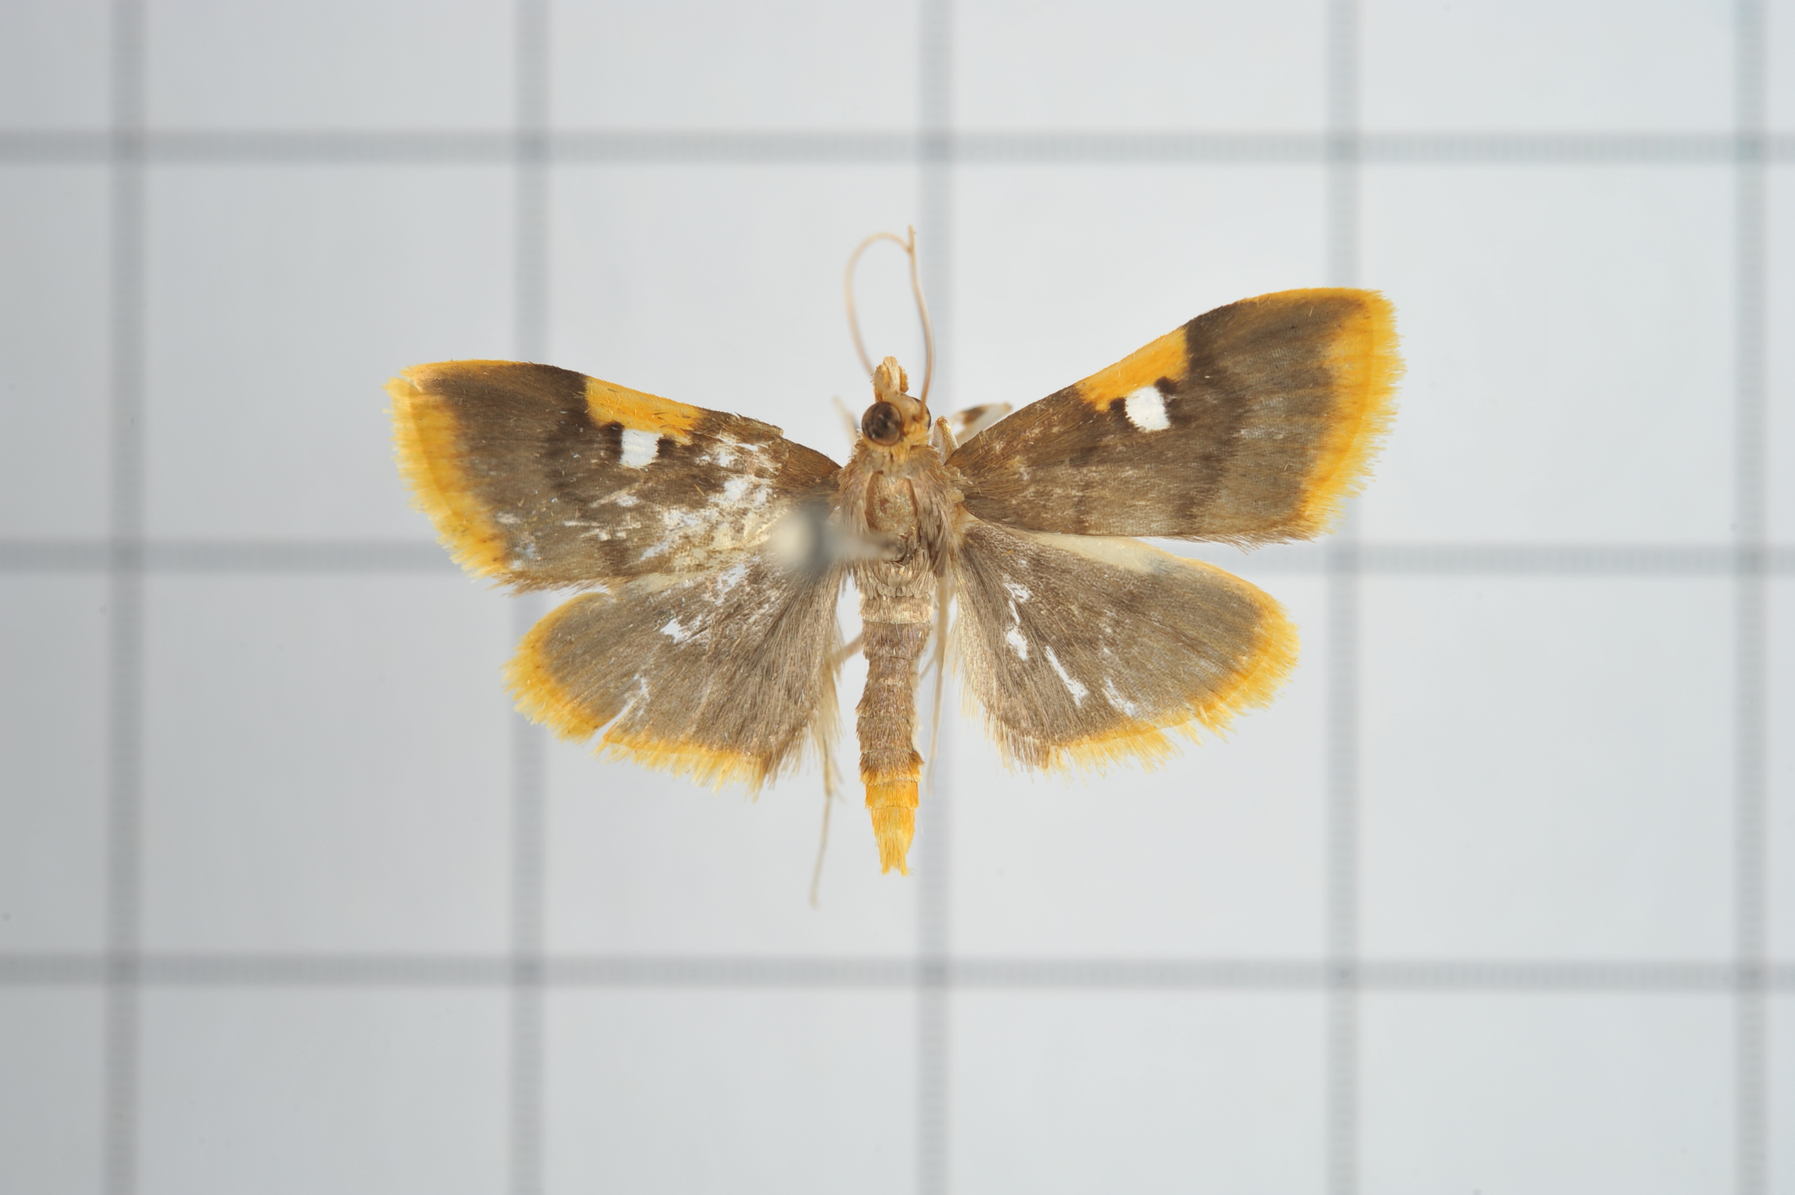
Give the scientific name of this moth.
Callibotys carapina
